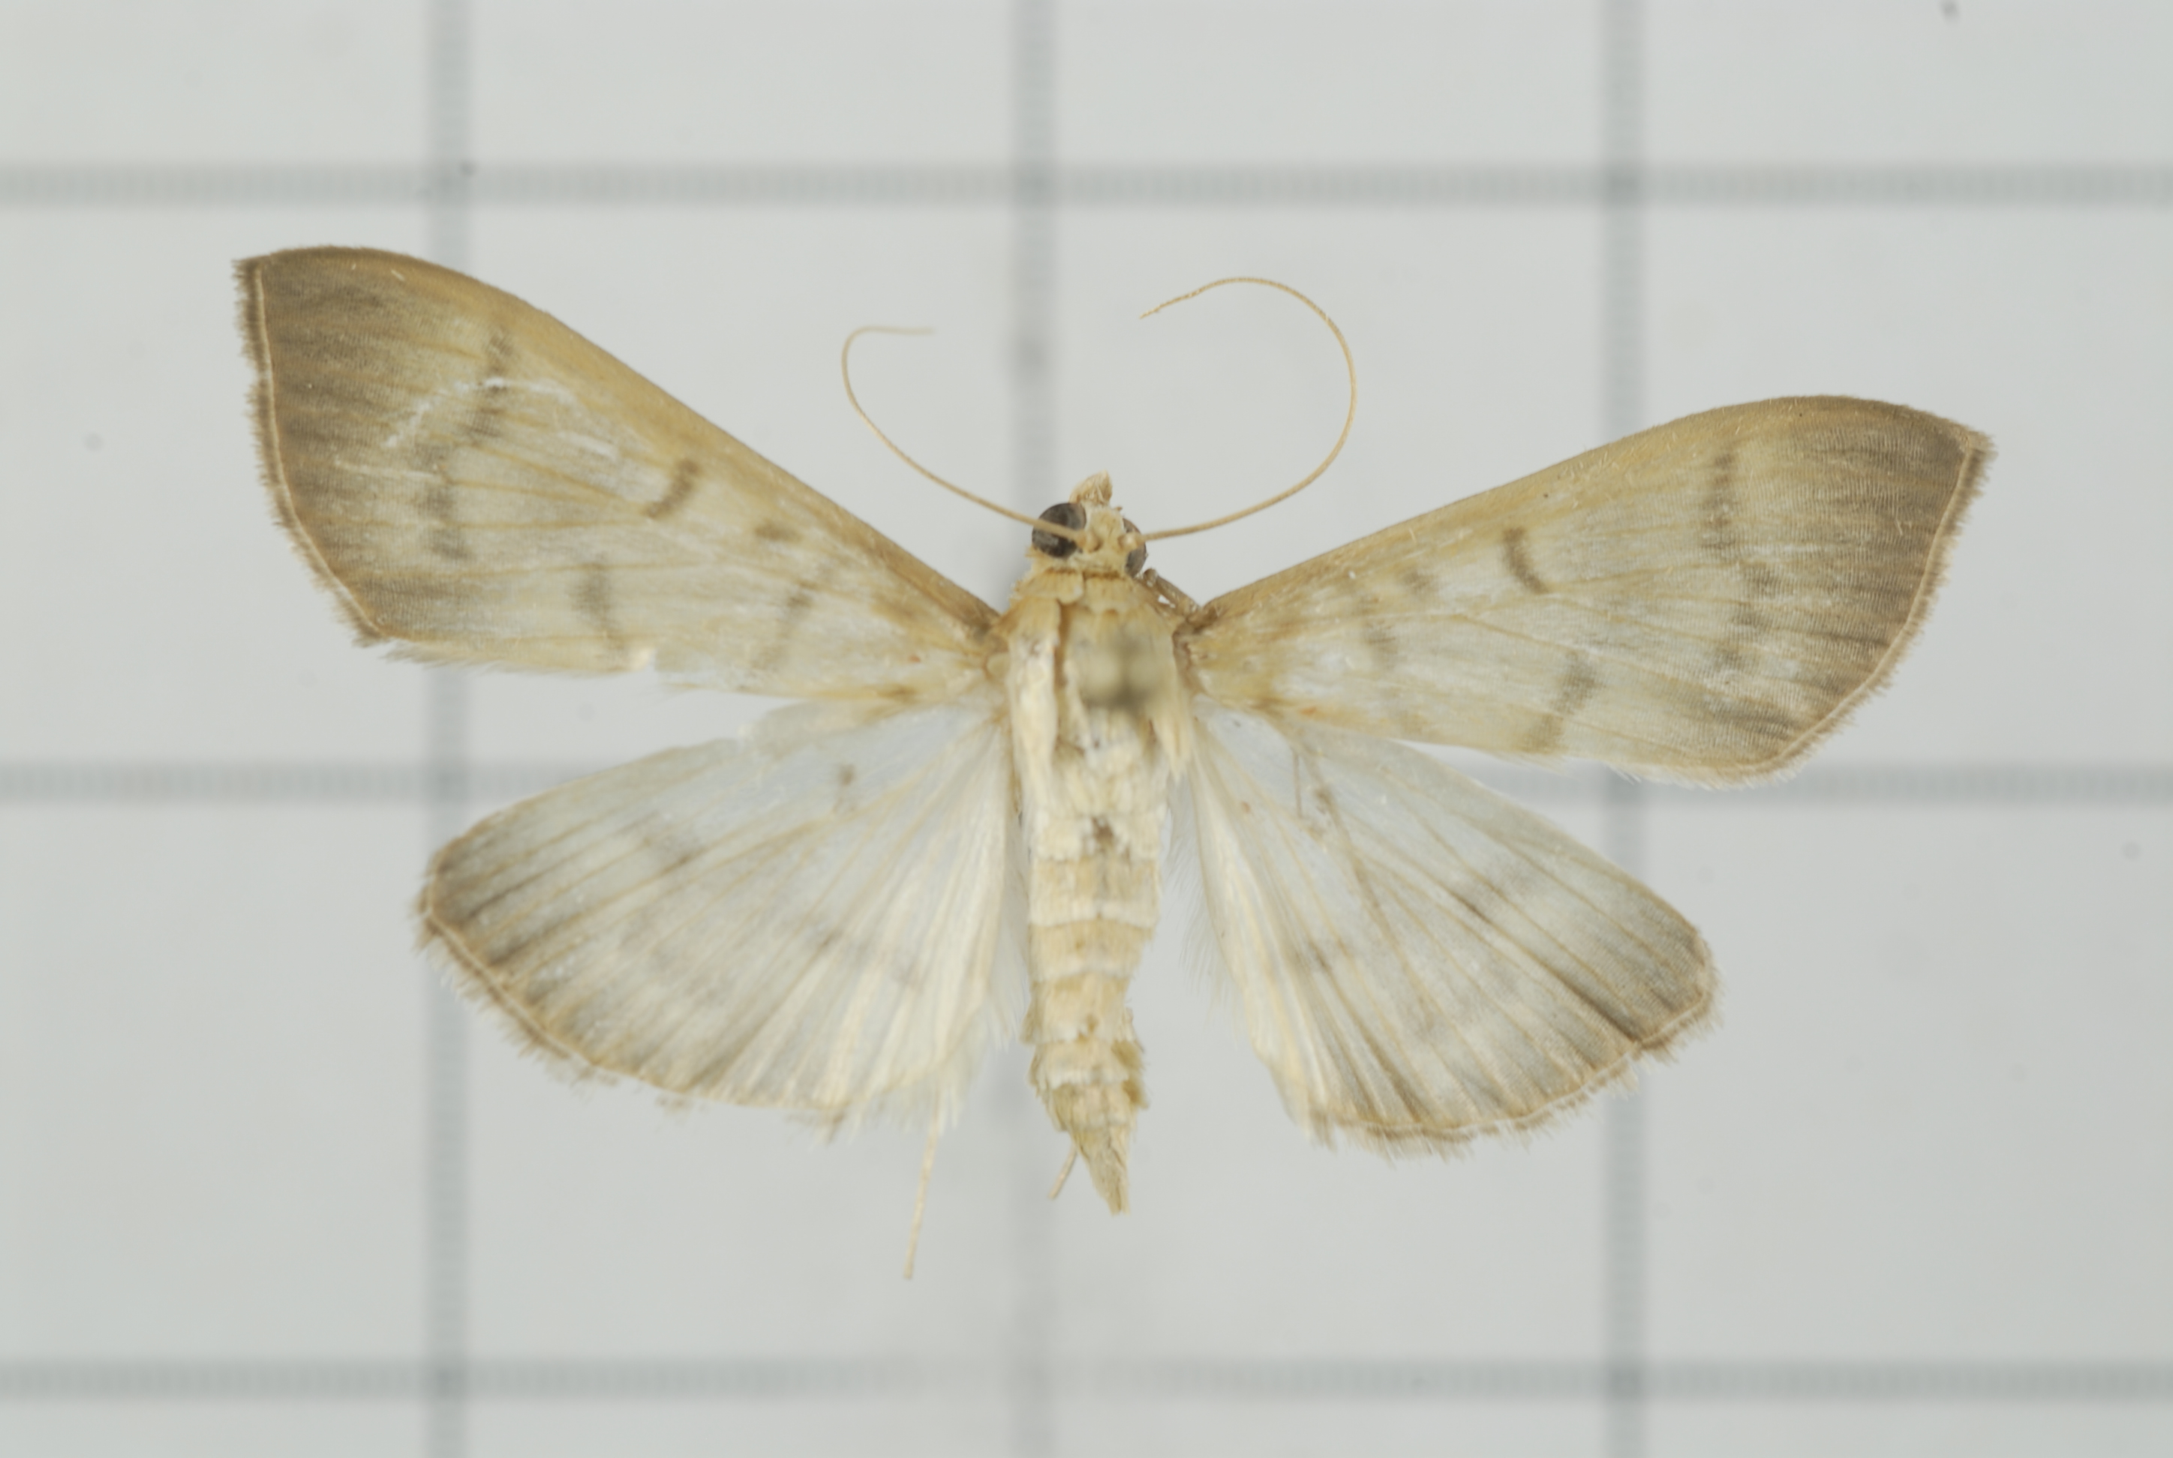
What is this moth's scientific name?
Herpetogramma moderatale
